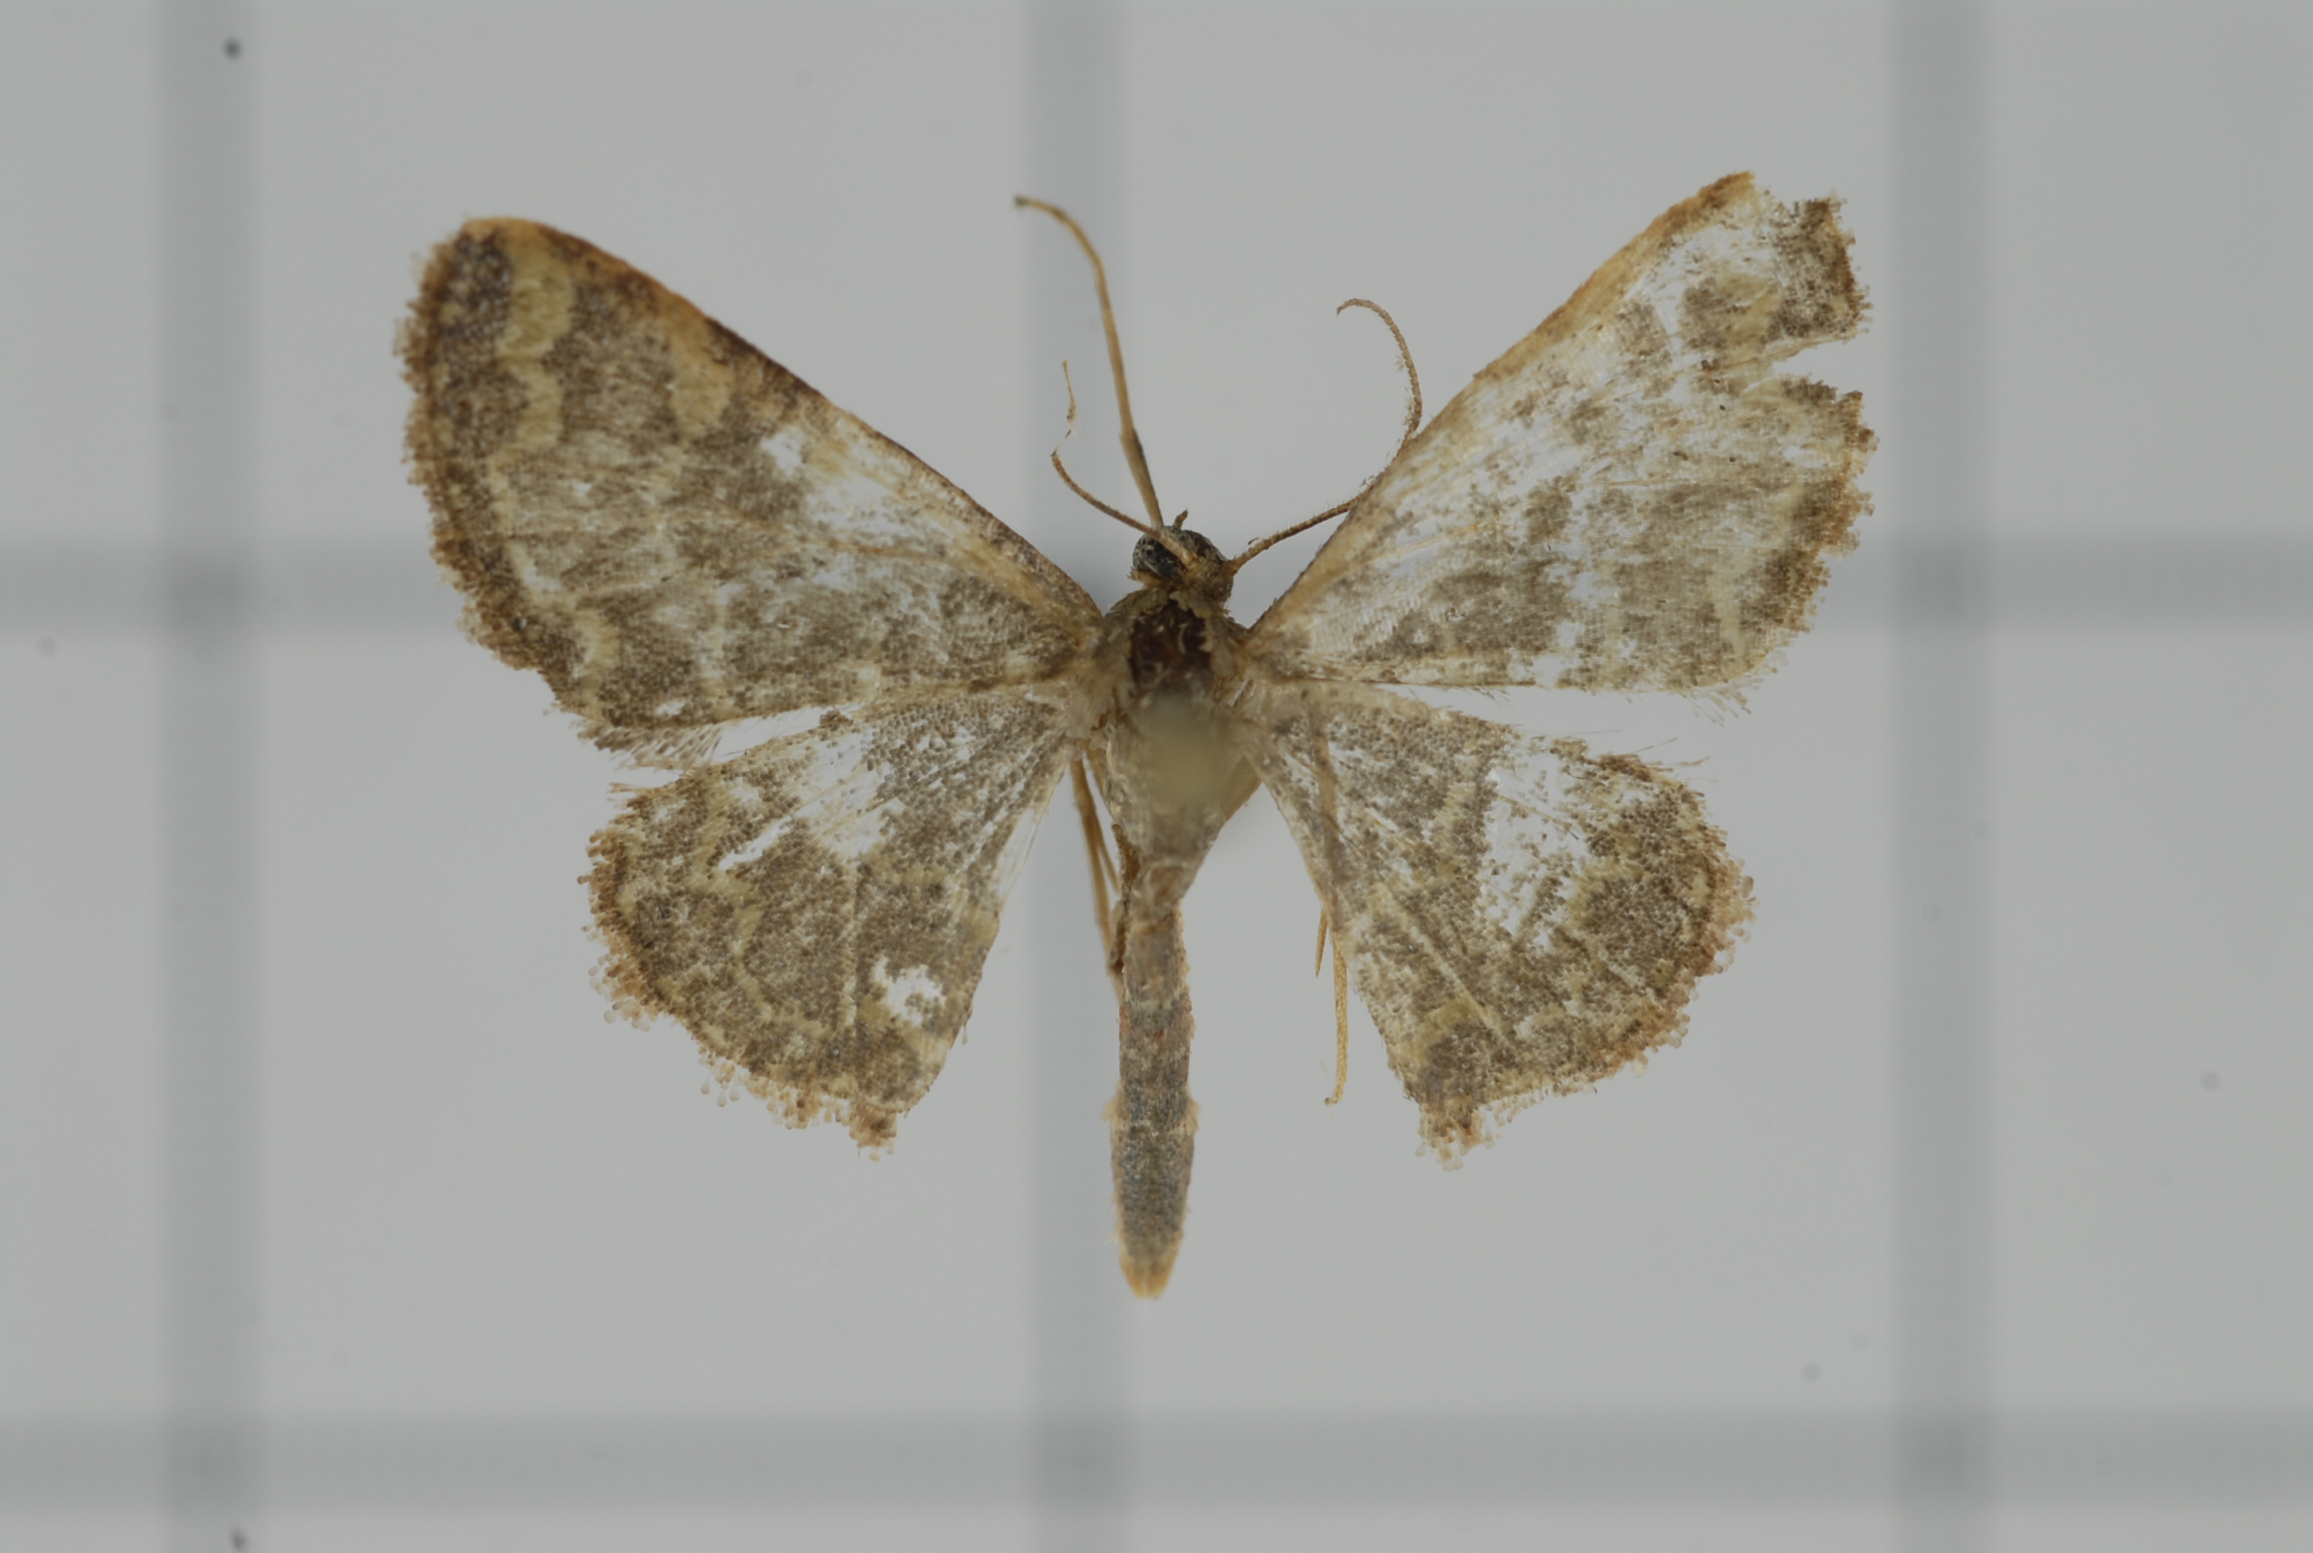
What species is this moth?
Idaea costiguttata
